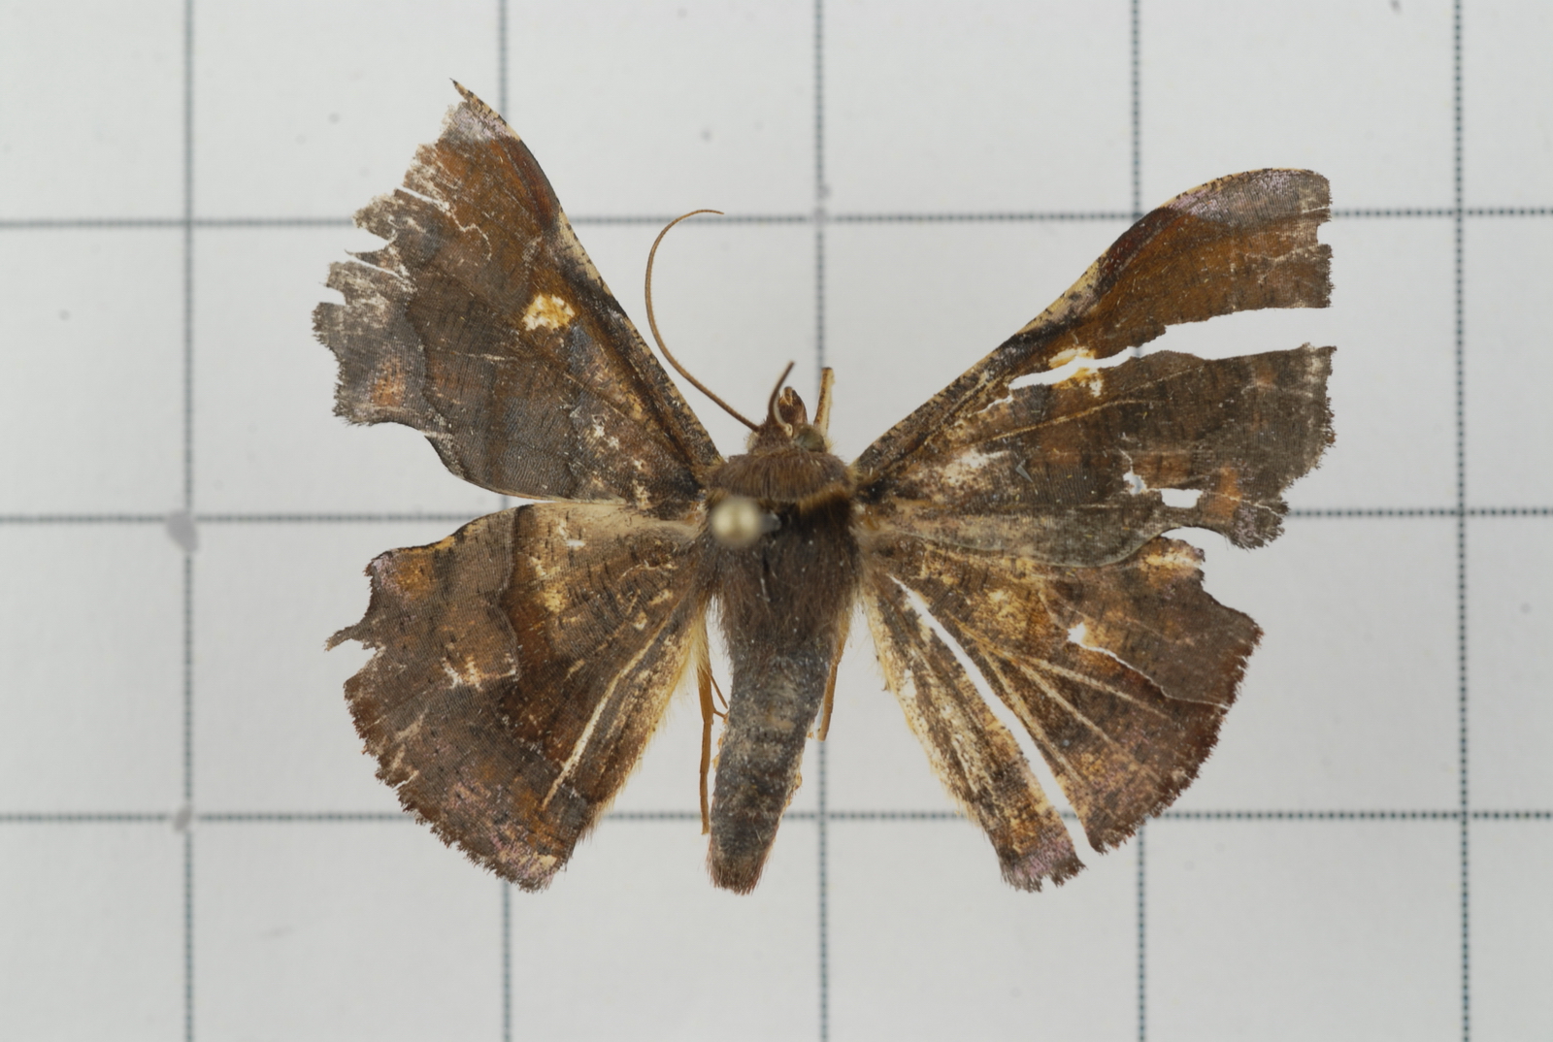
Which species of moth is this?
Fascellina chromataria
